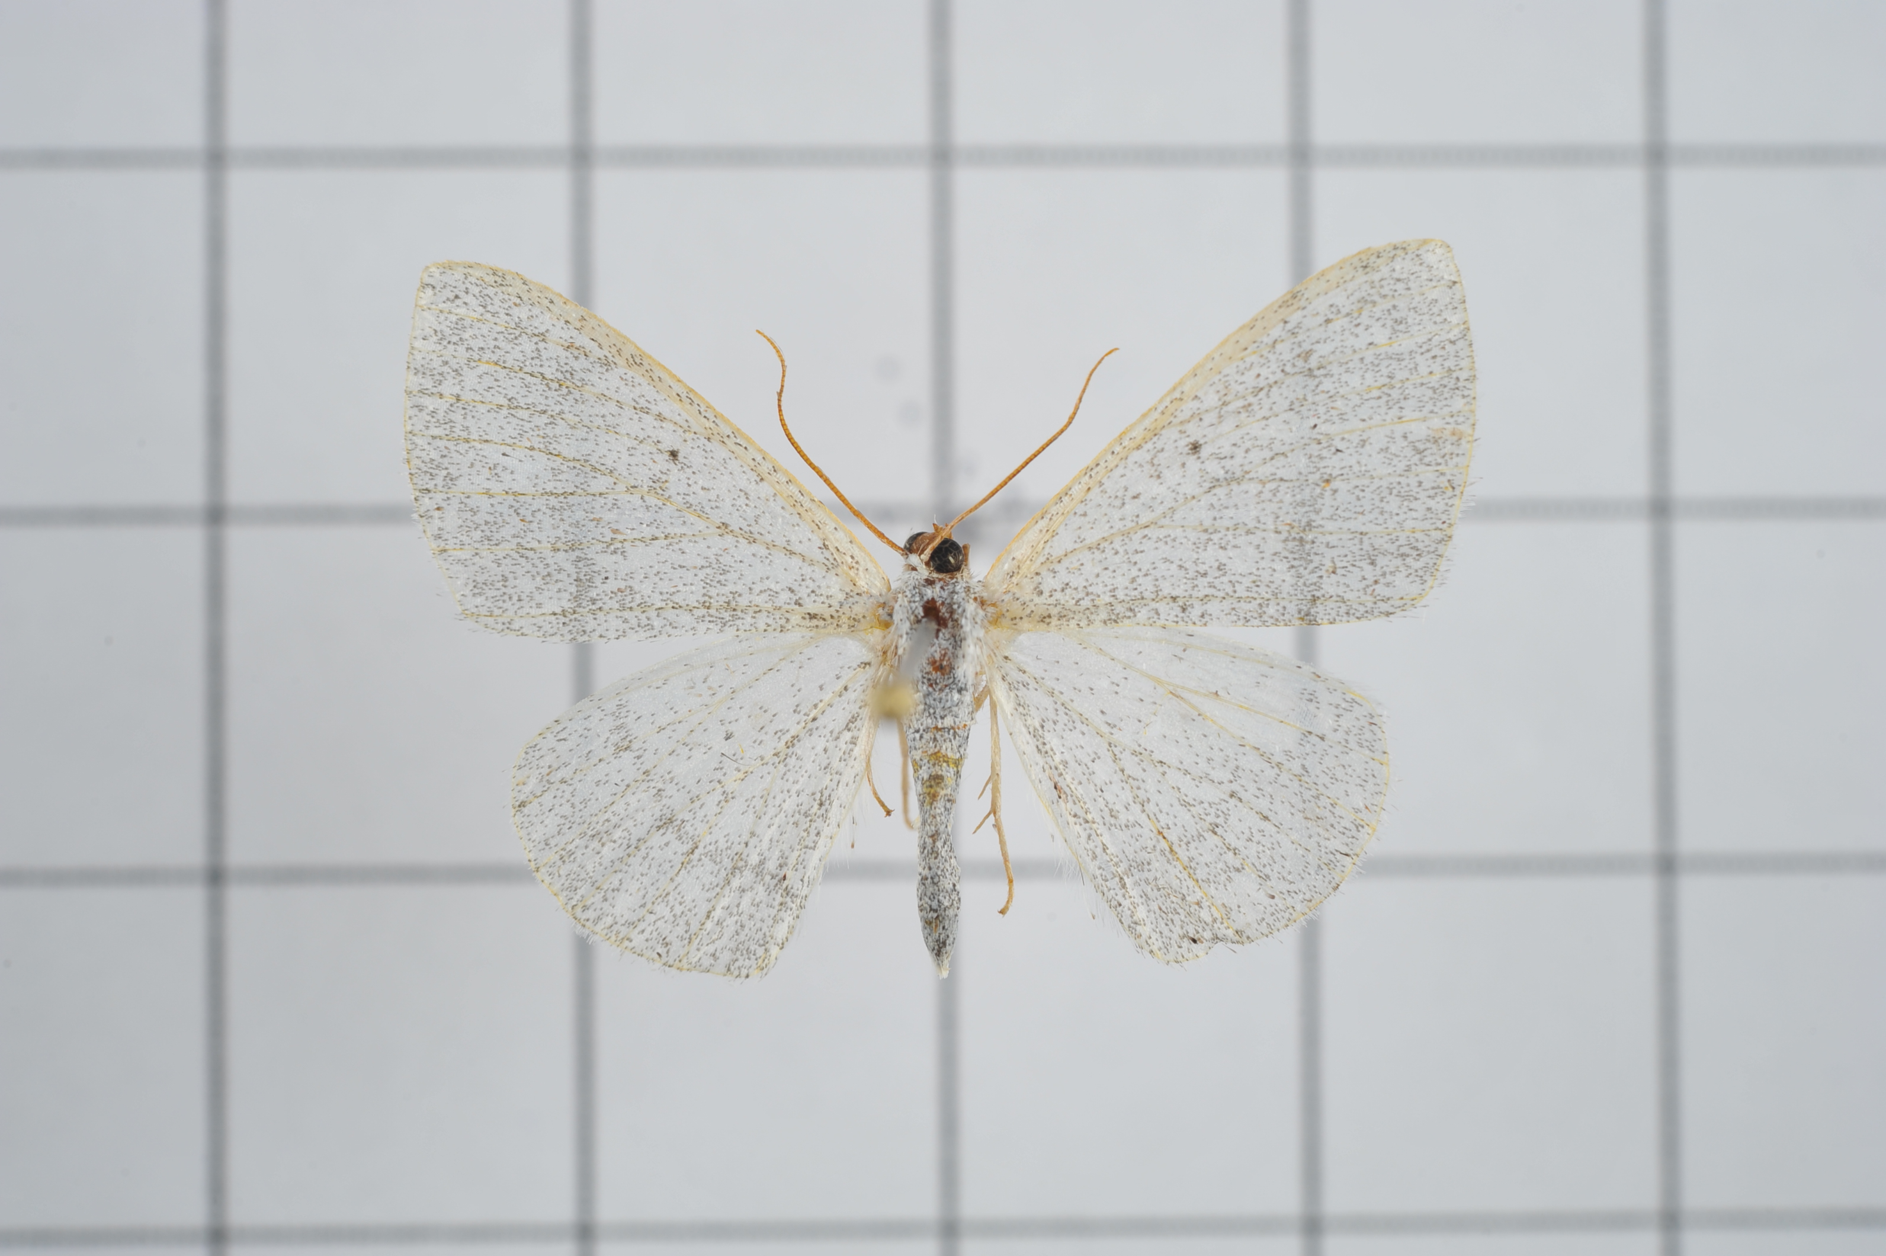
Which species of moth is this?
Lomographa margarita
